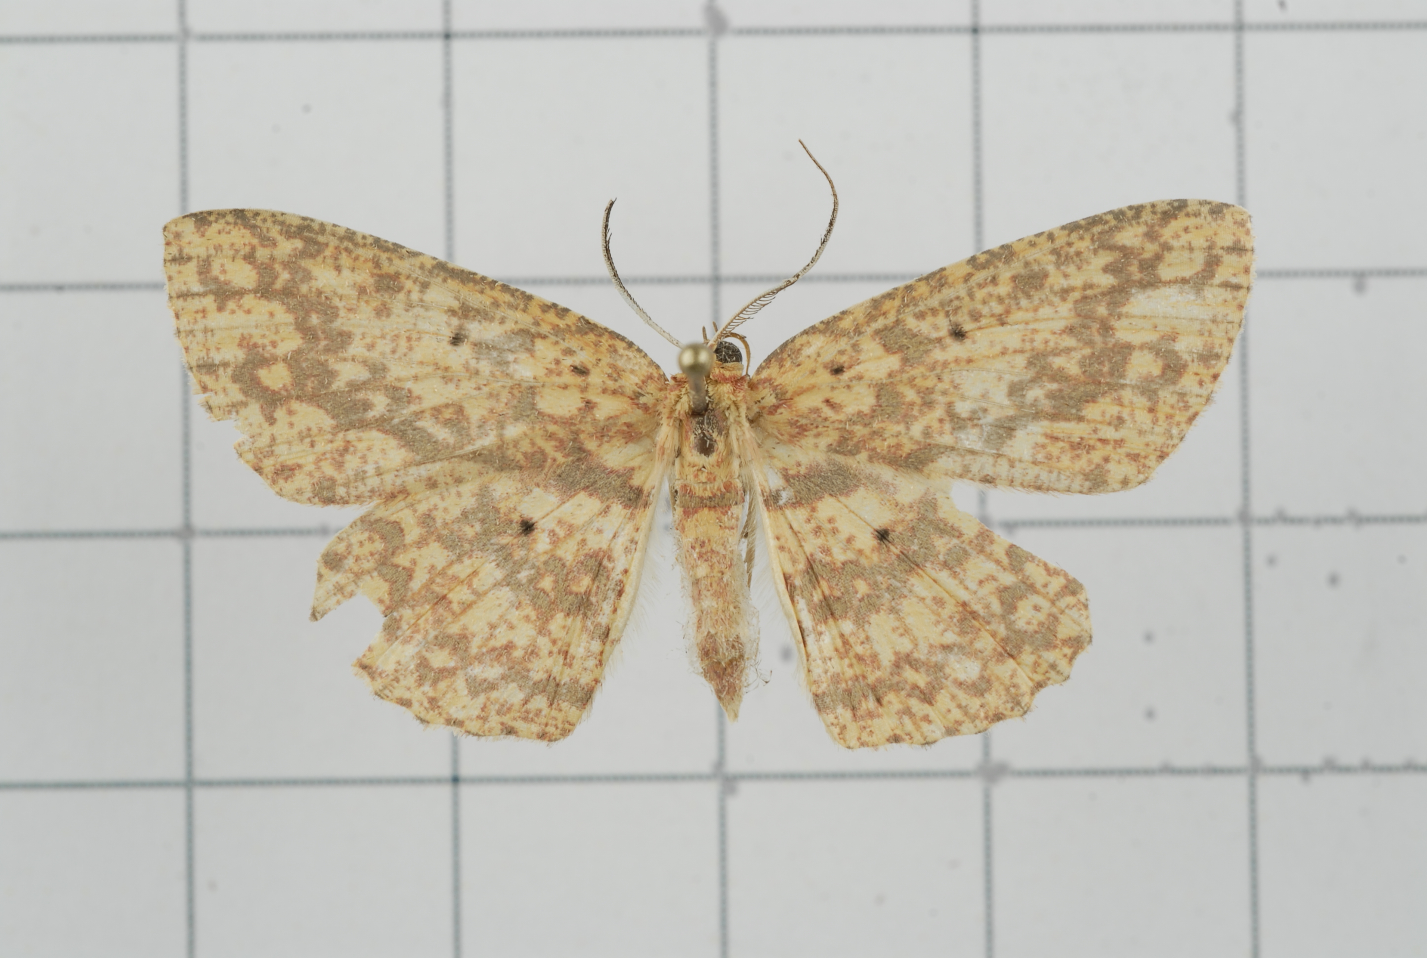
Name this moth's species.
Borbacha pardaria
